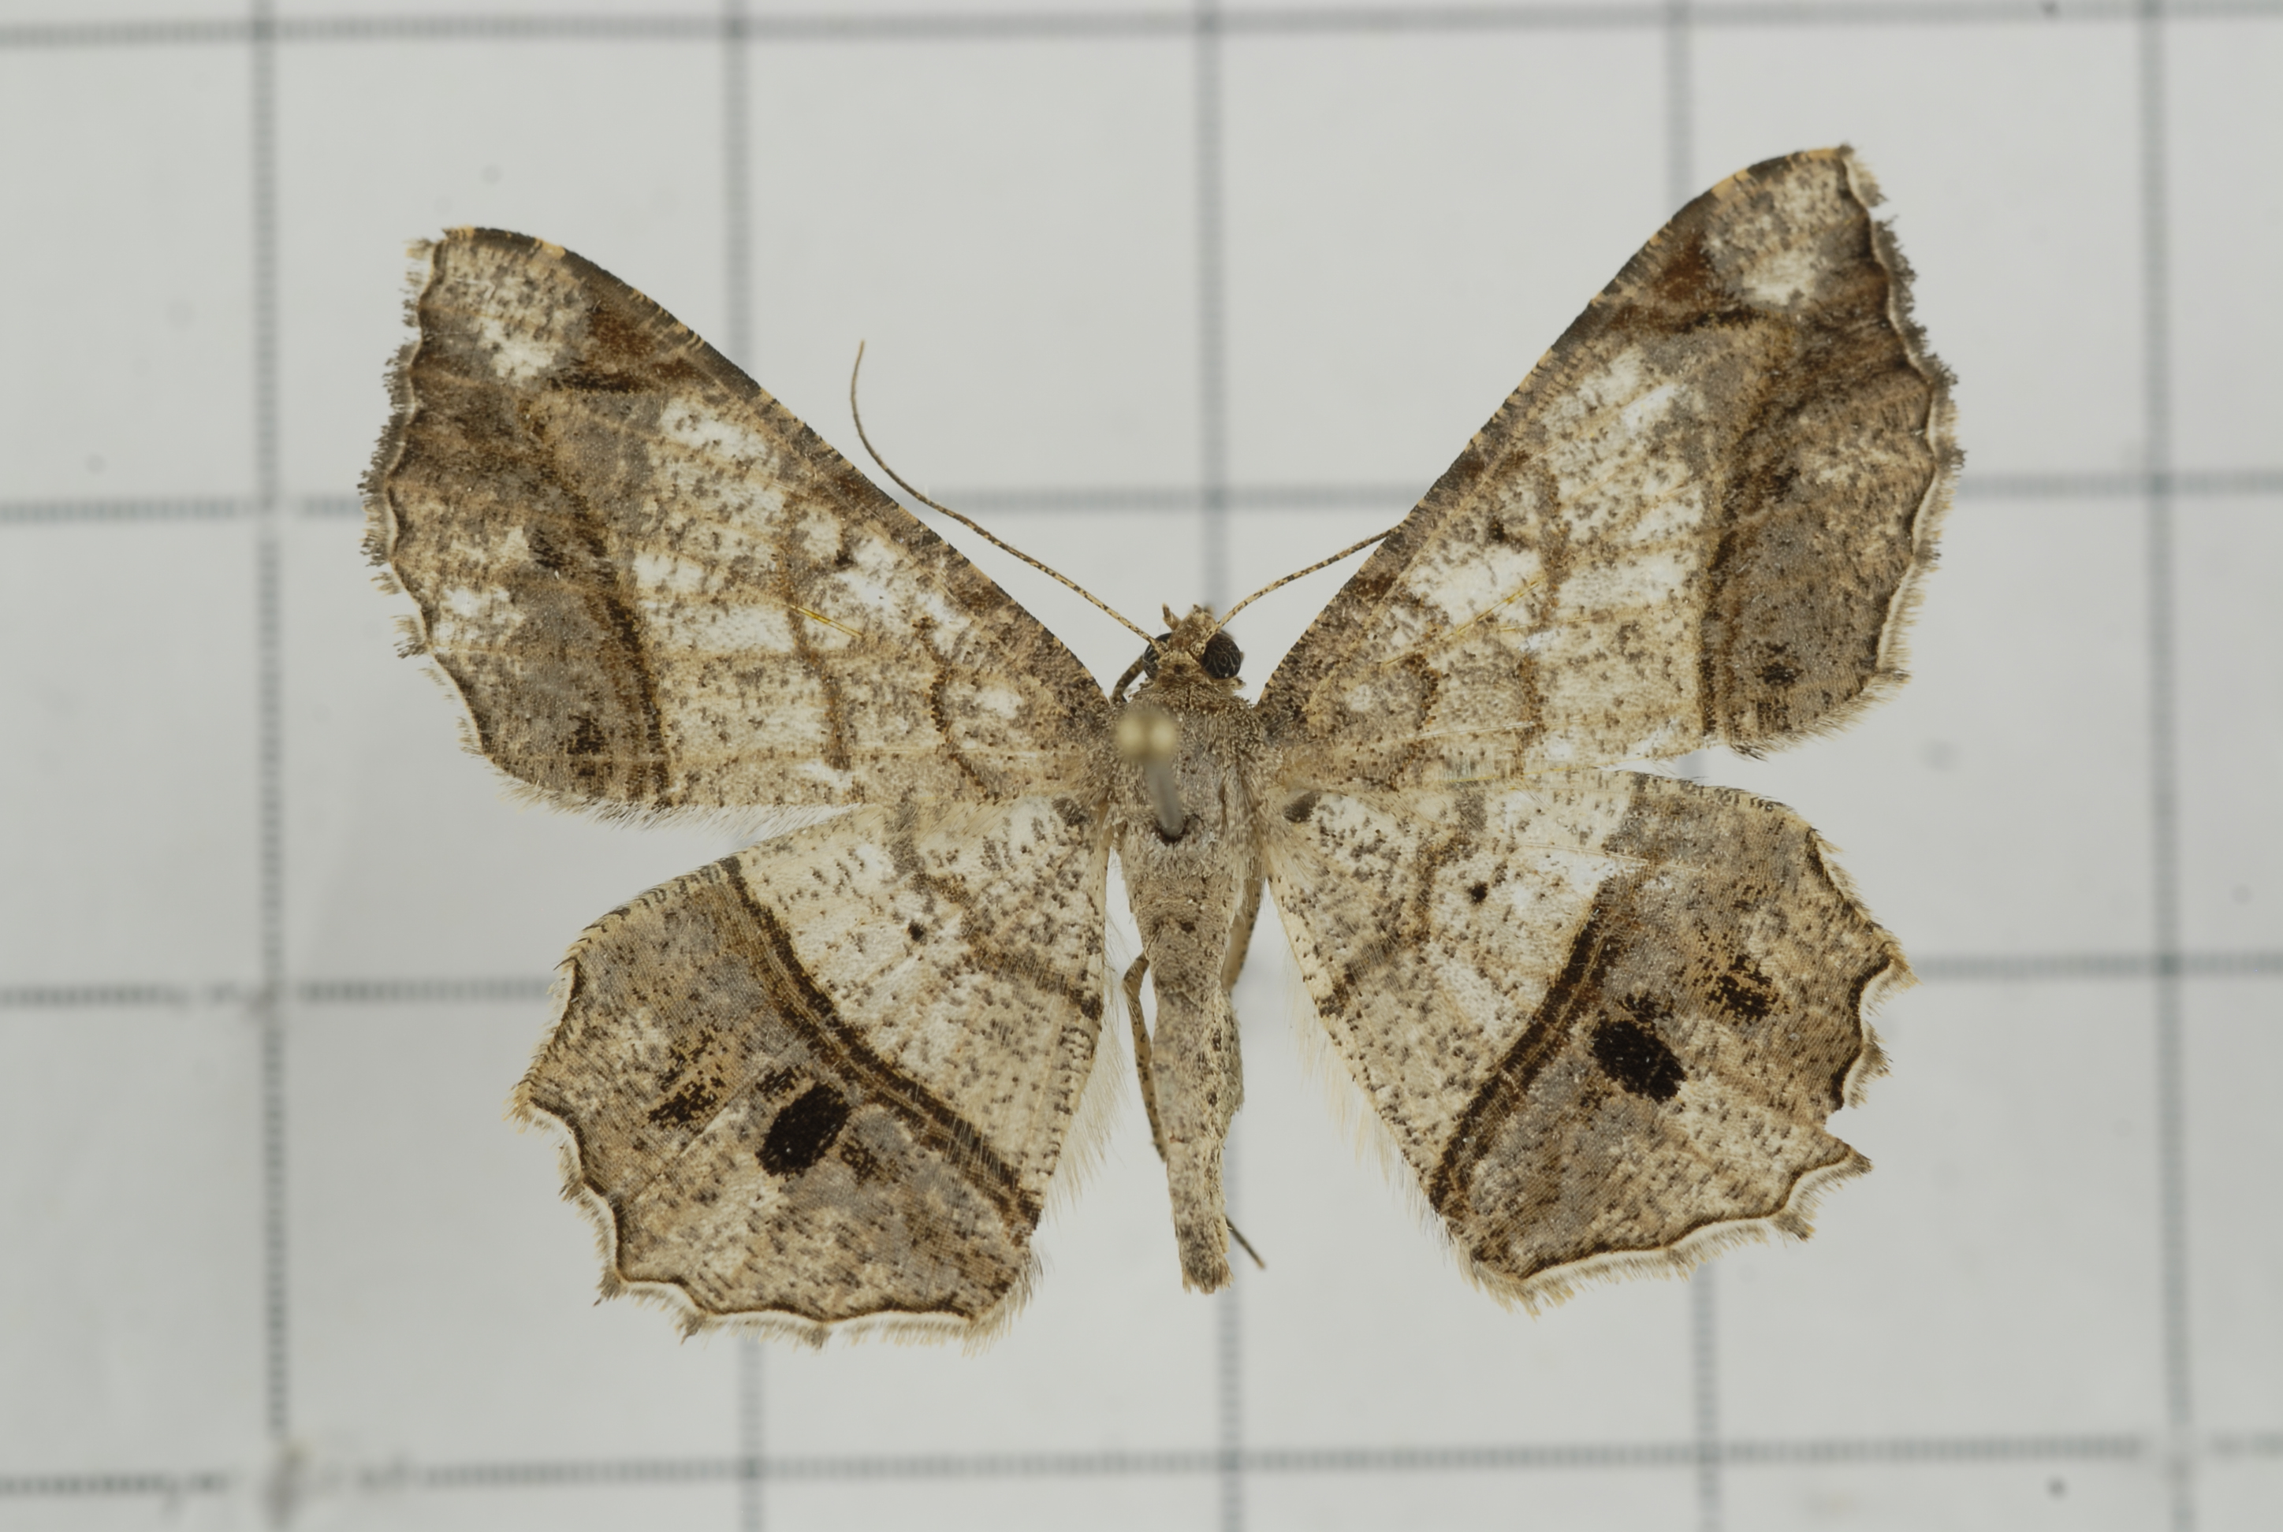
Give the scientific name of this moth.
Chiasmia intermediaria
